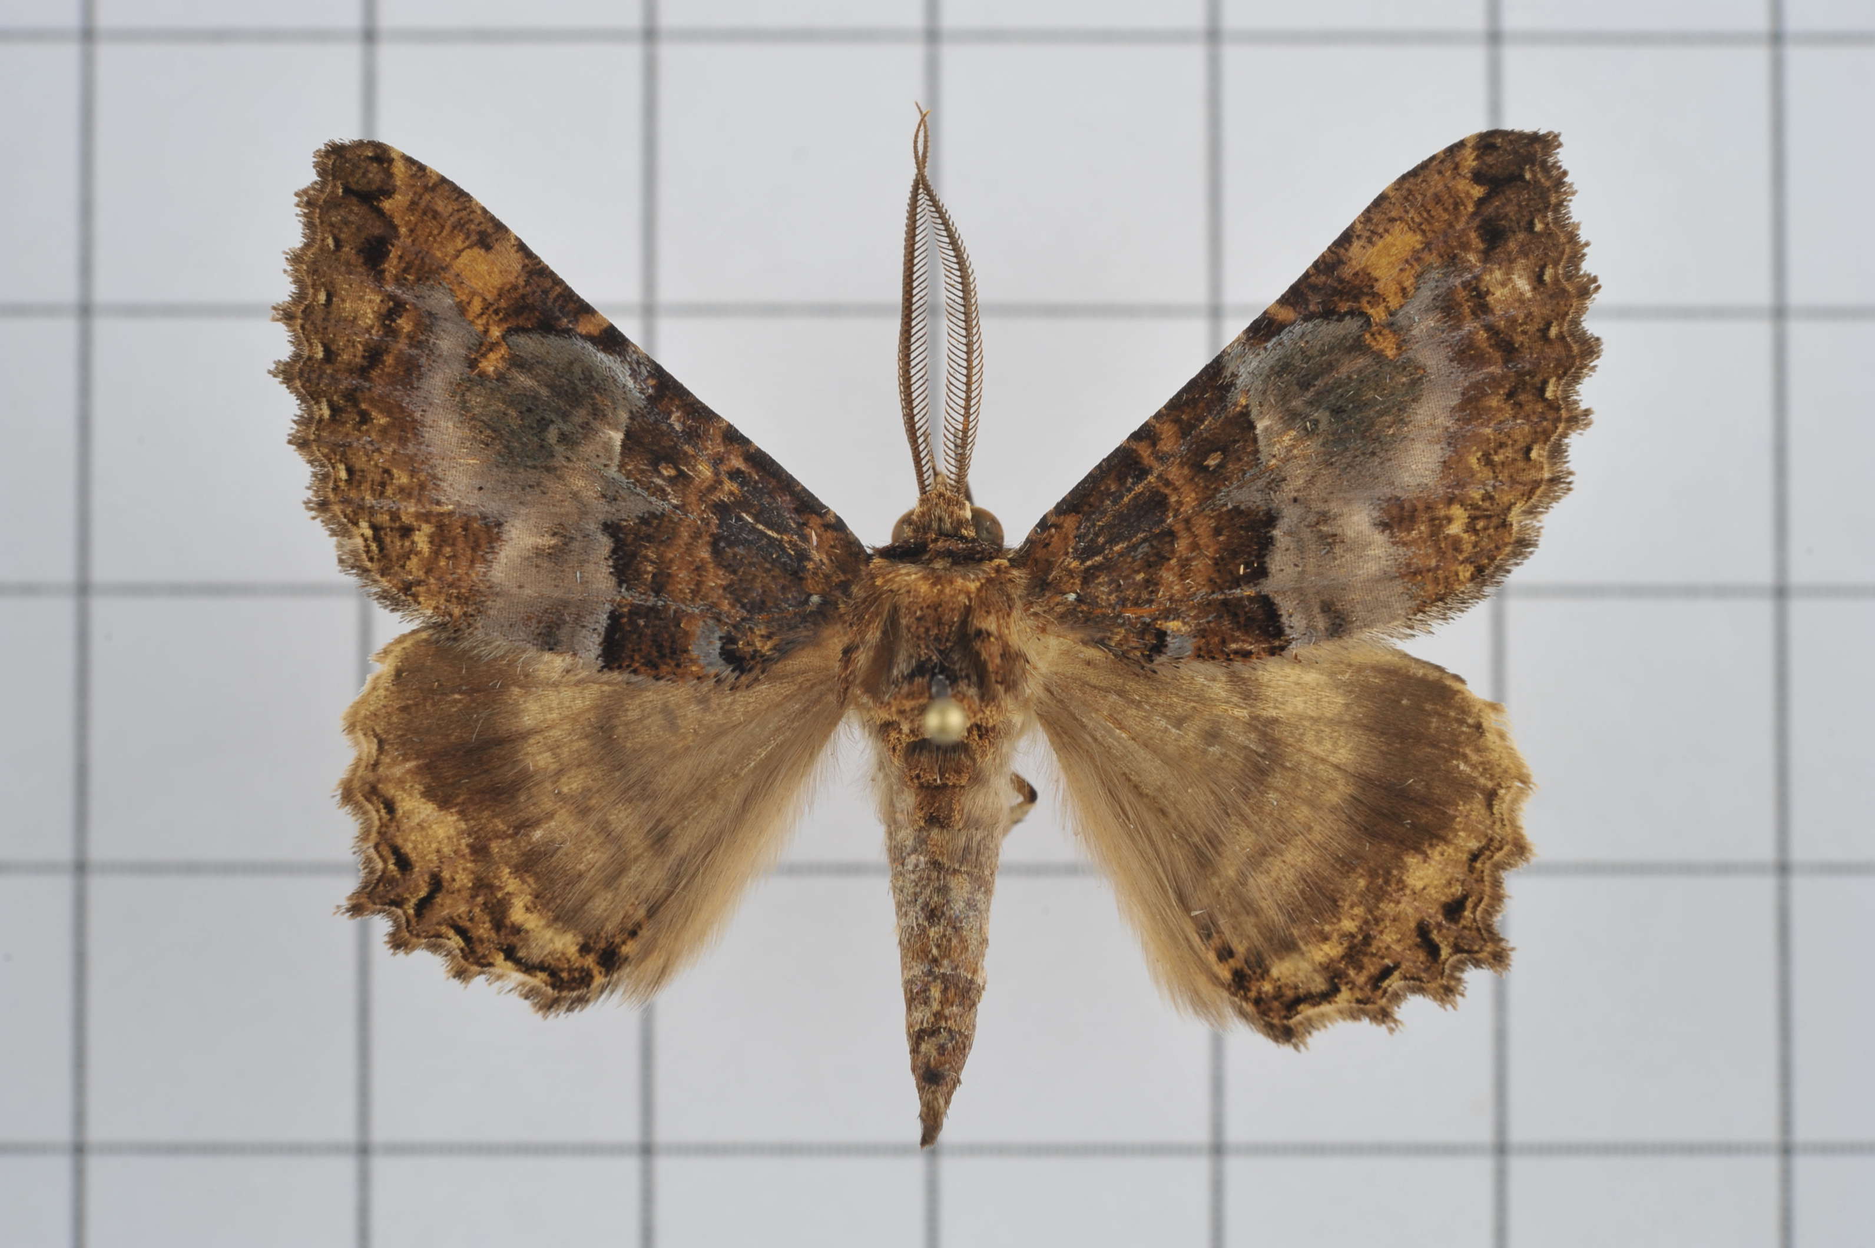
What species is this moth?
Daddala lucilla
